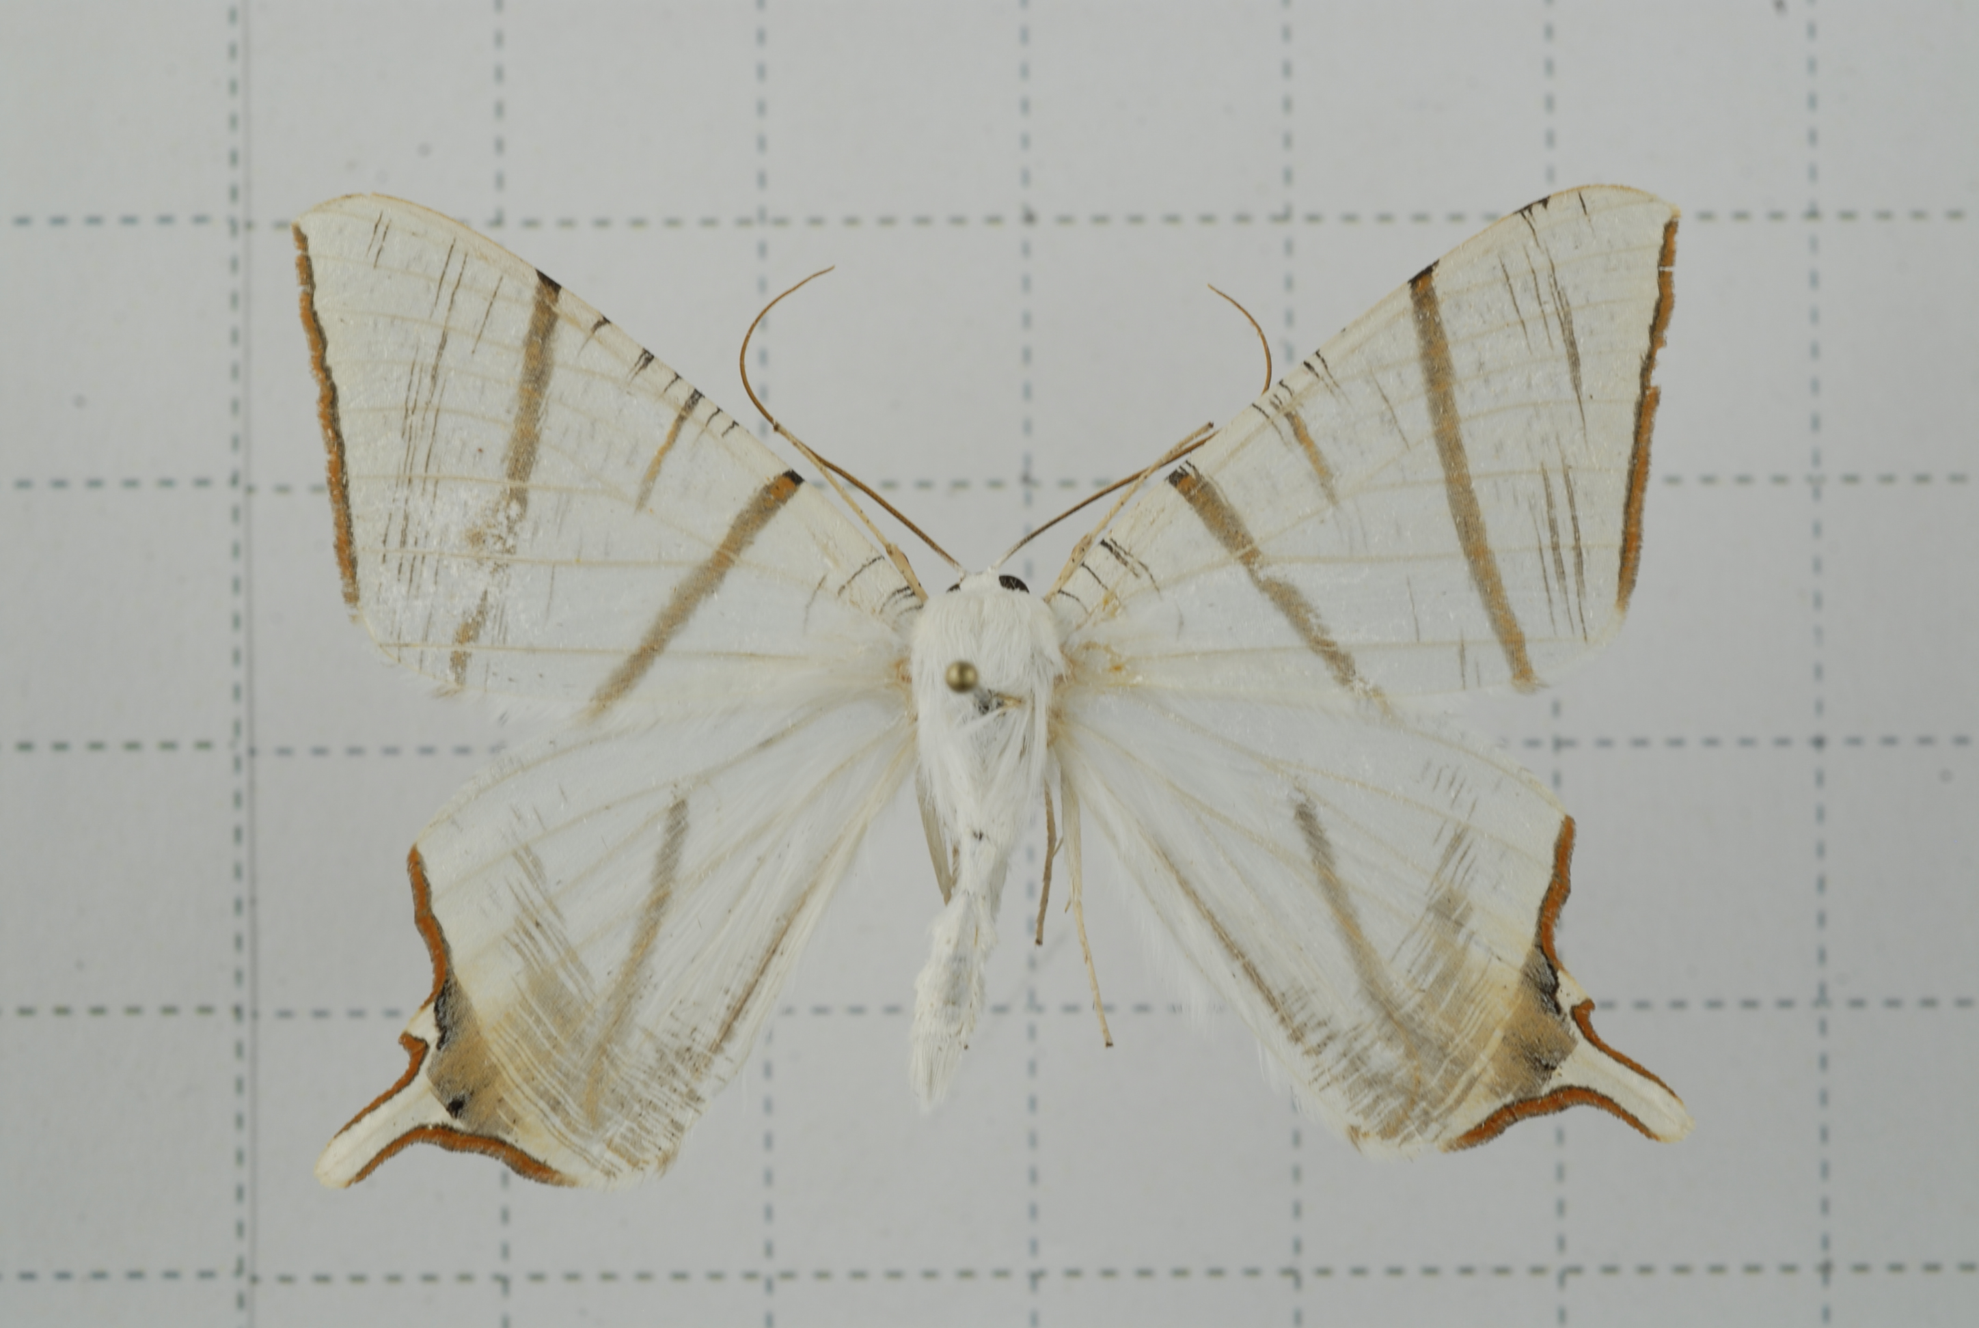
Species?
Ourapteryx clara formosana
